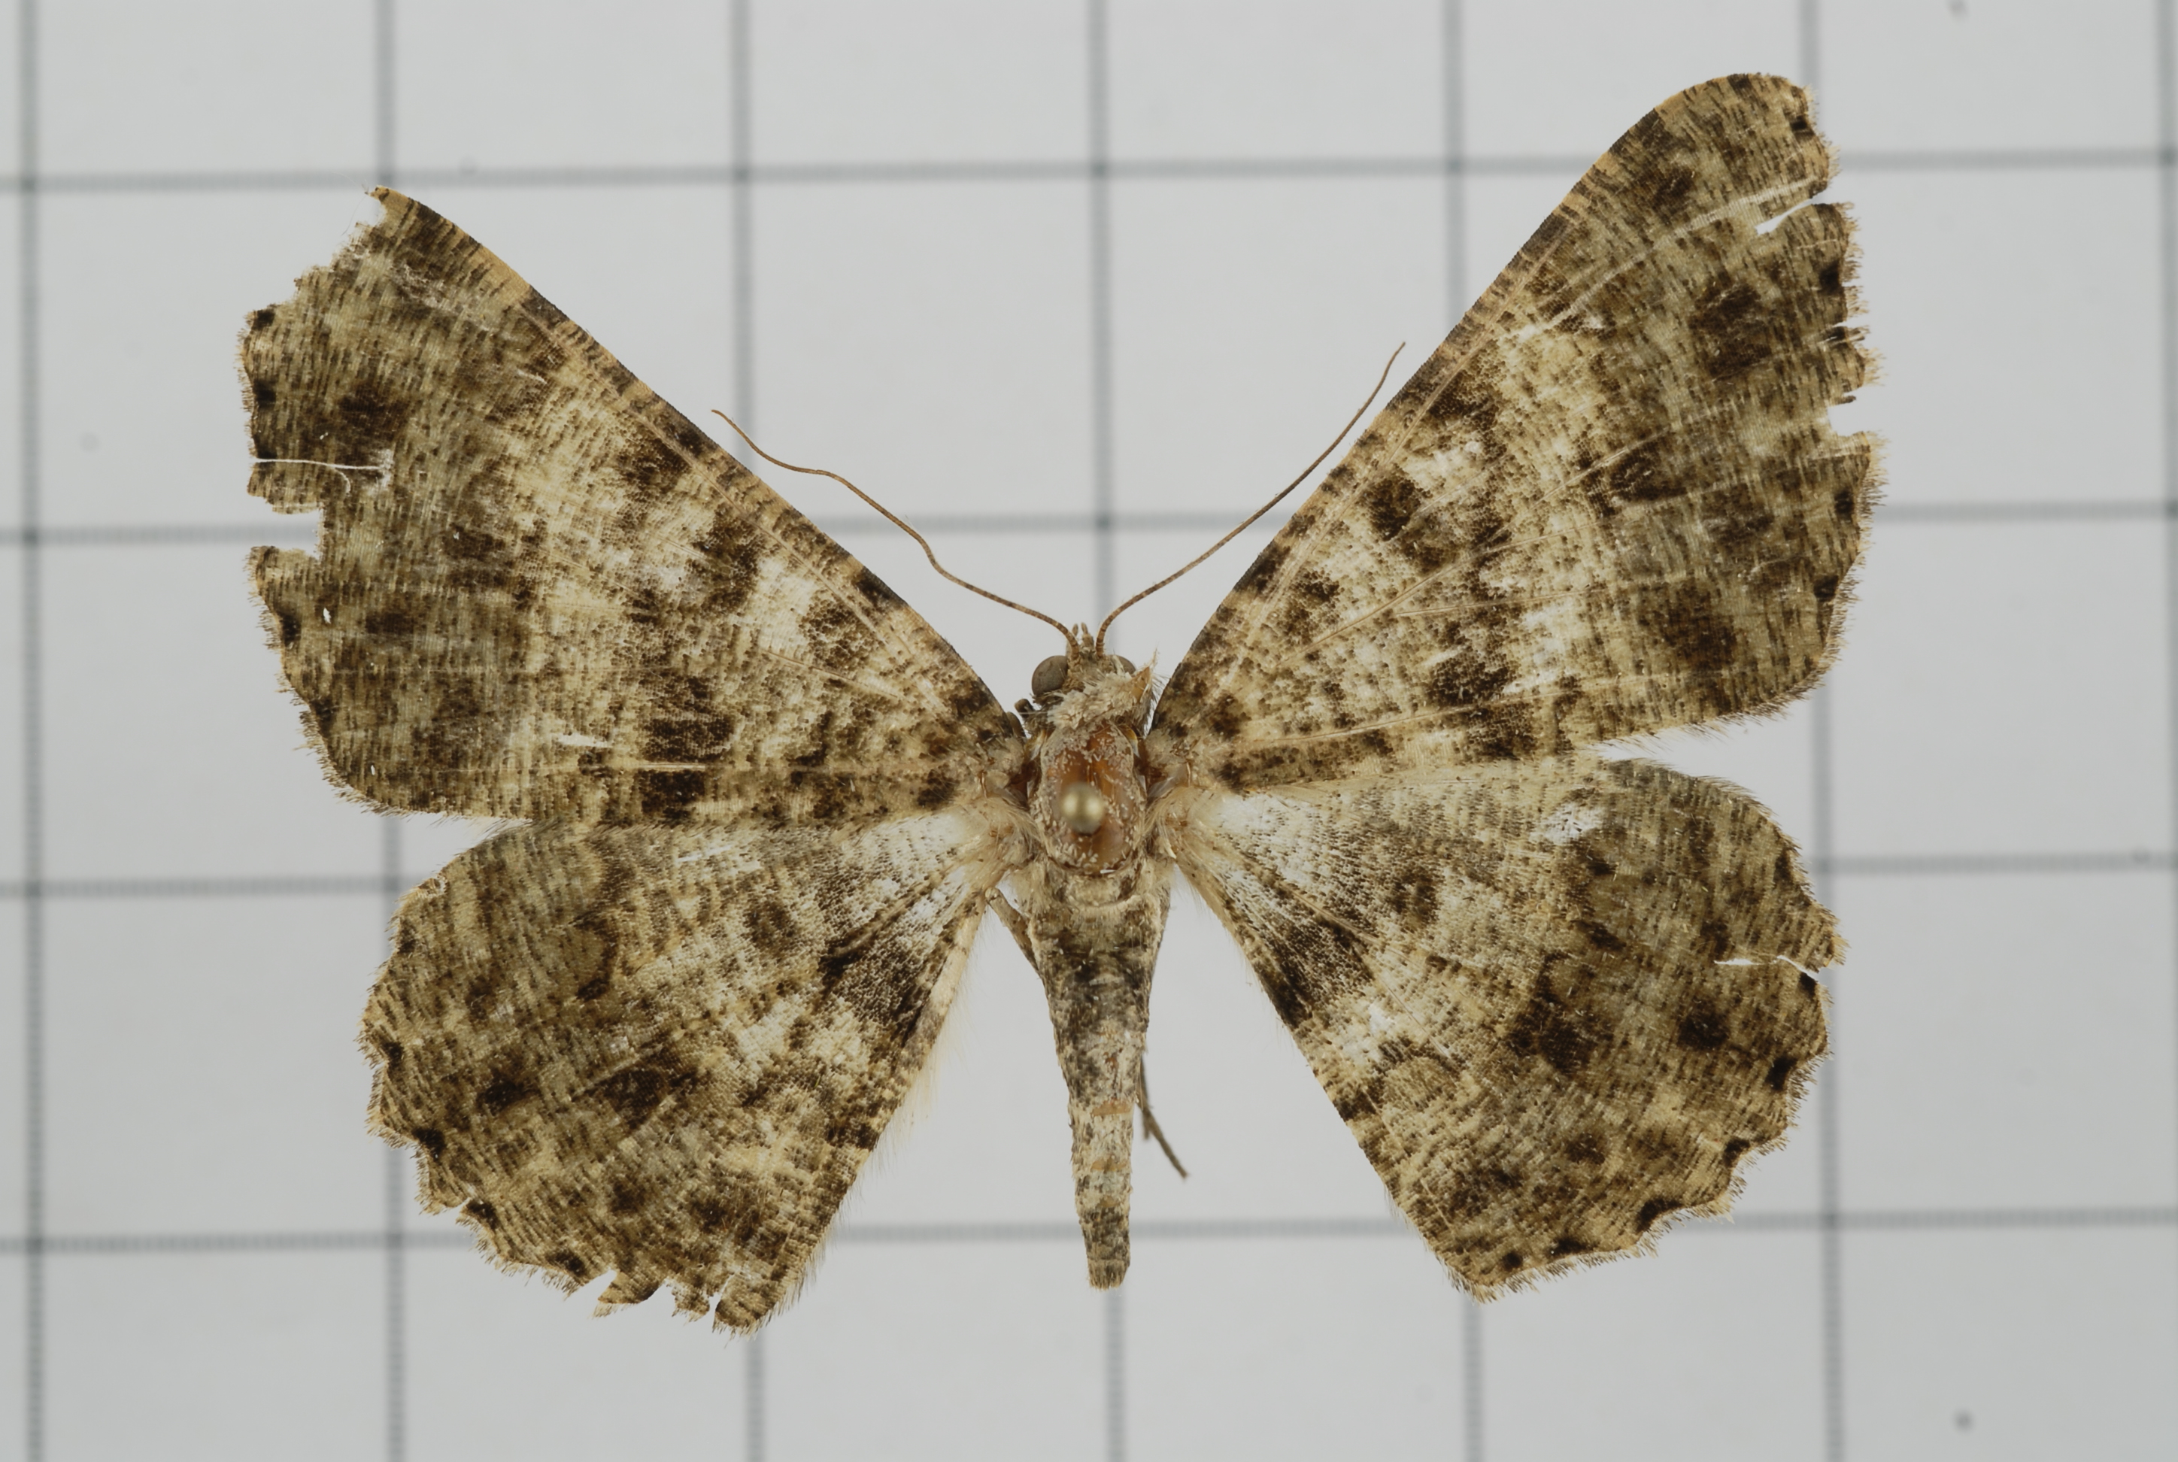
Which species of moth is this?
Racotis boarmiaria
